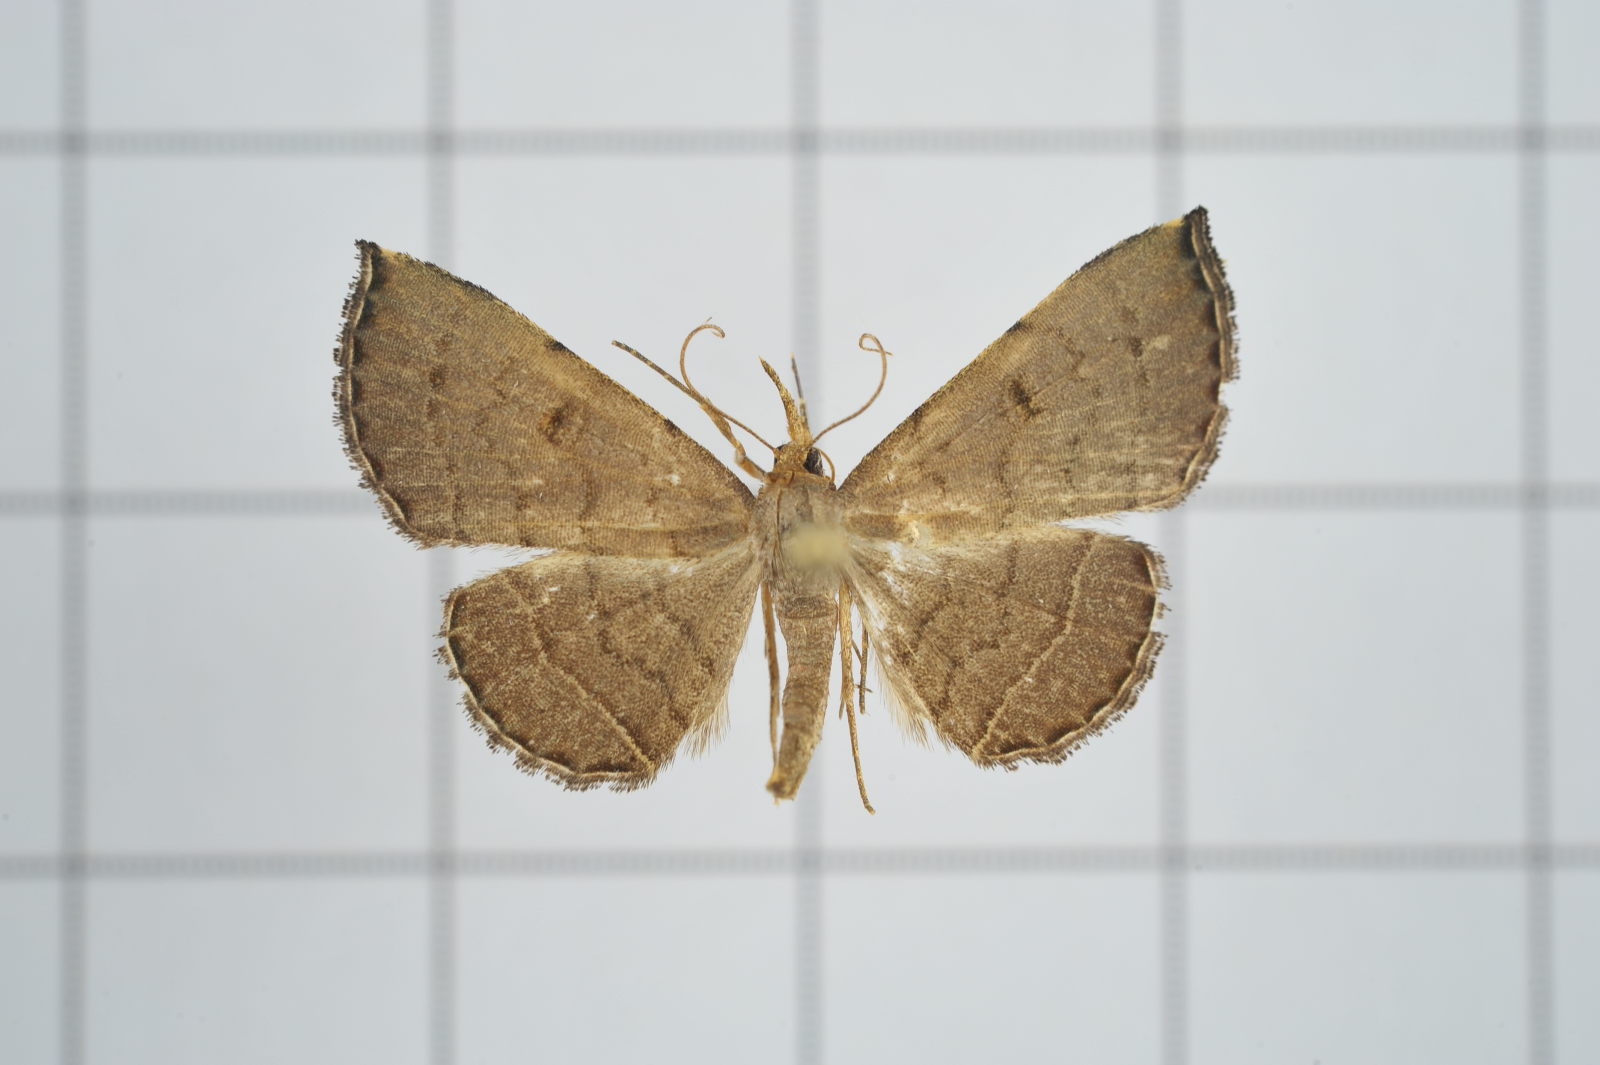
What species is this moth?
Paracolax fentoni
